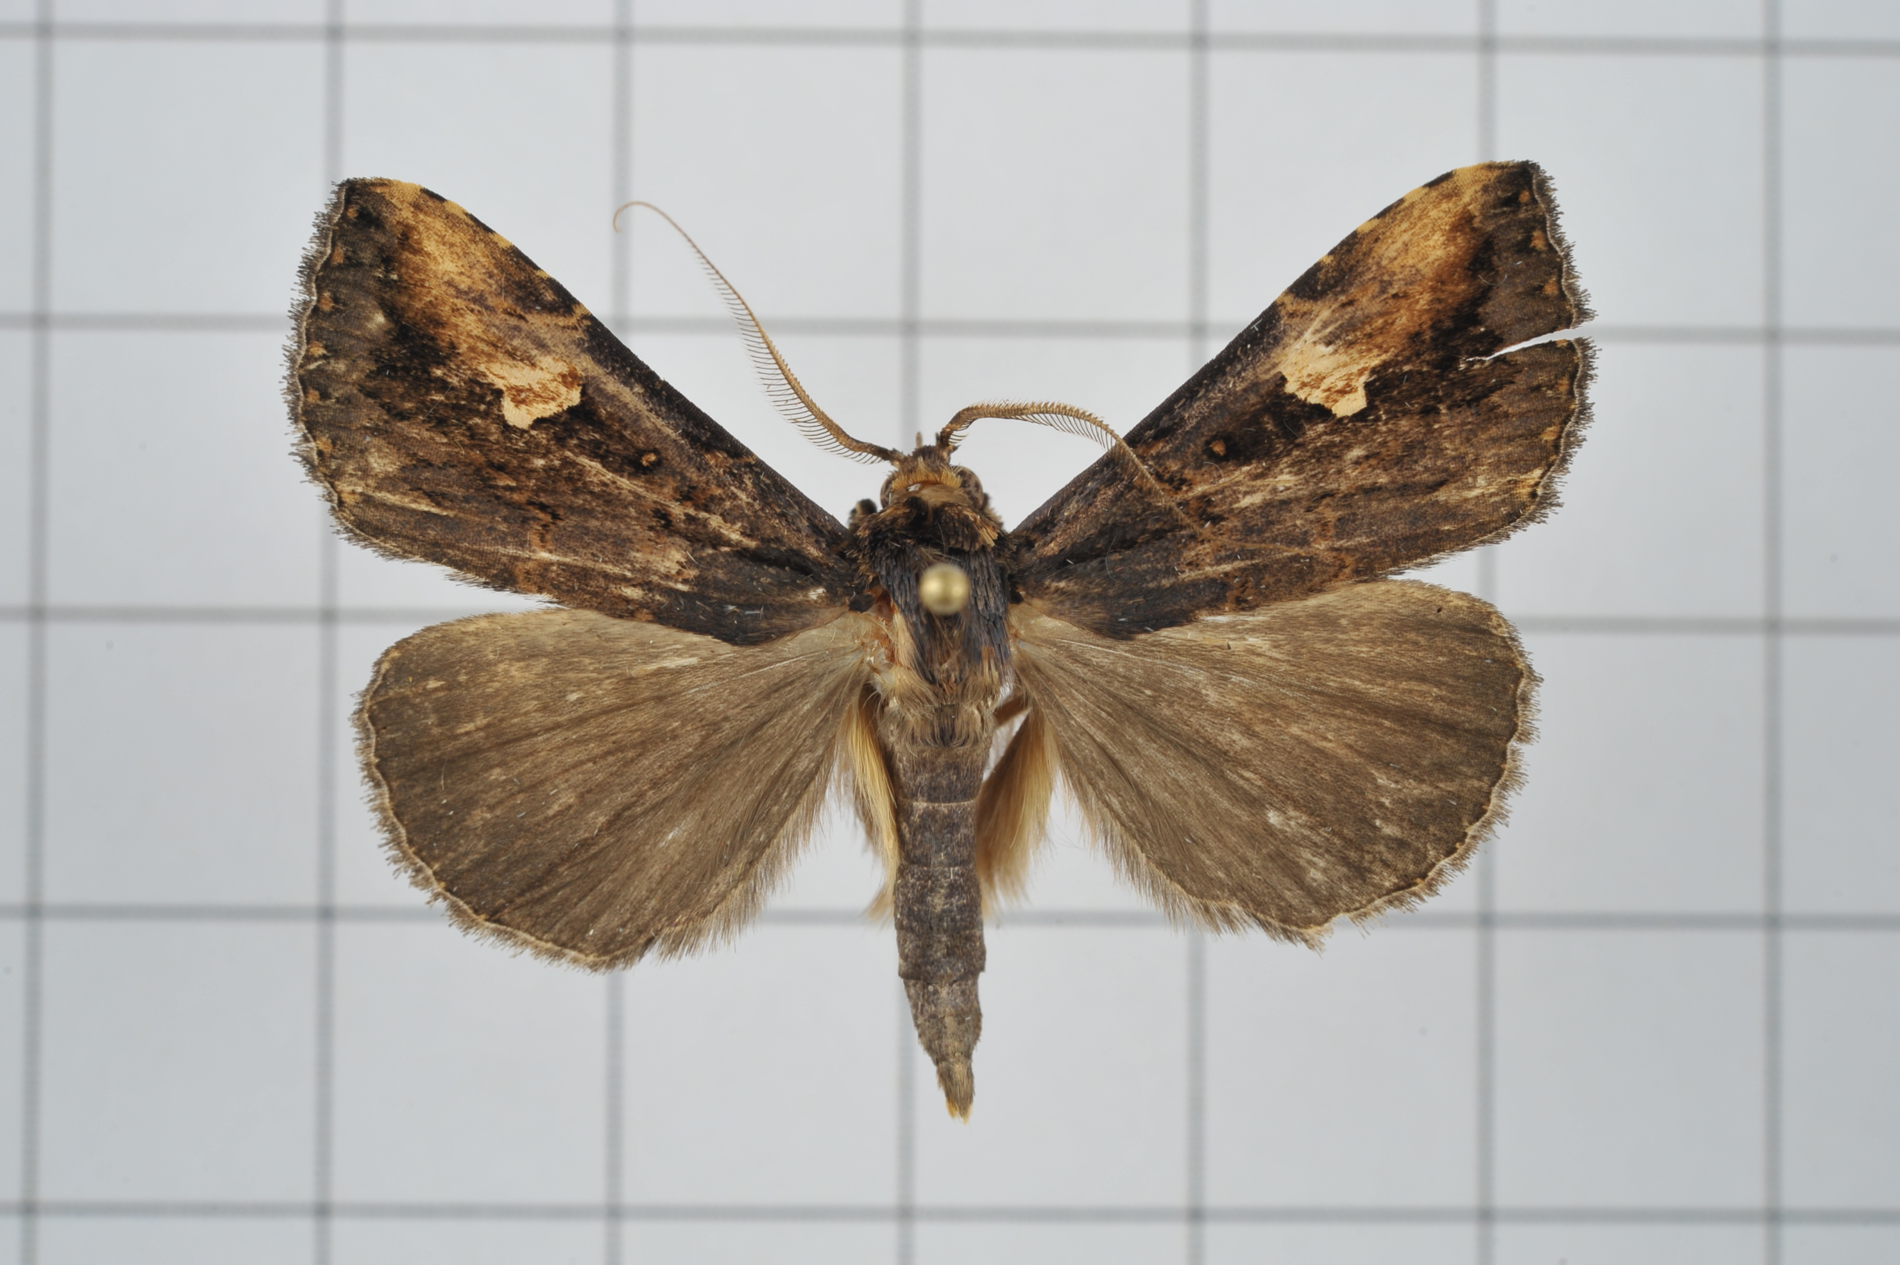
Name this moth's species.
Pseudosphetta moorei
